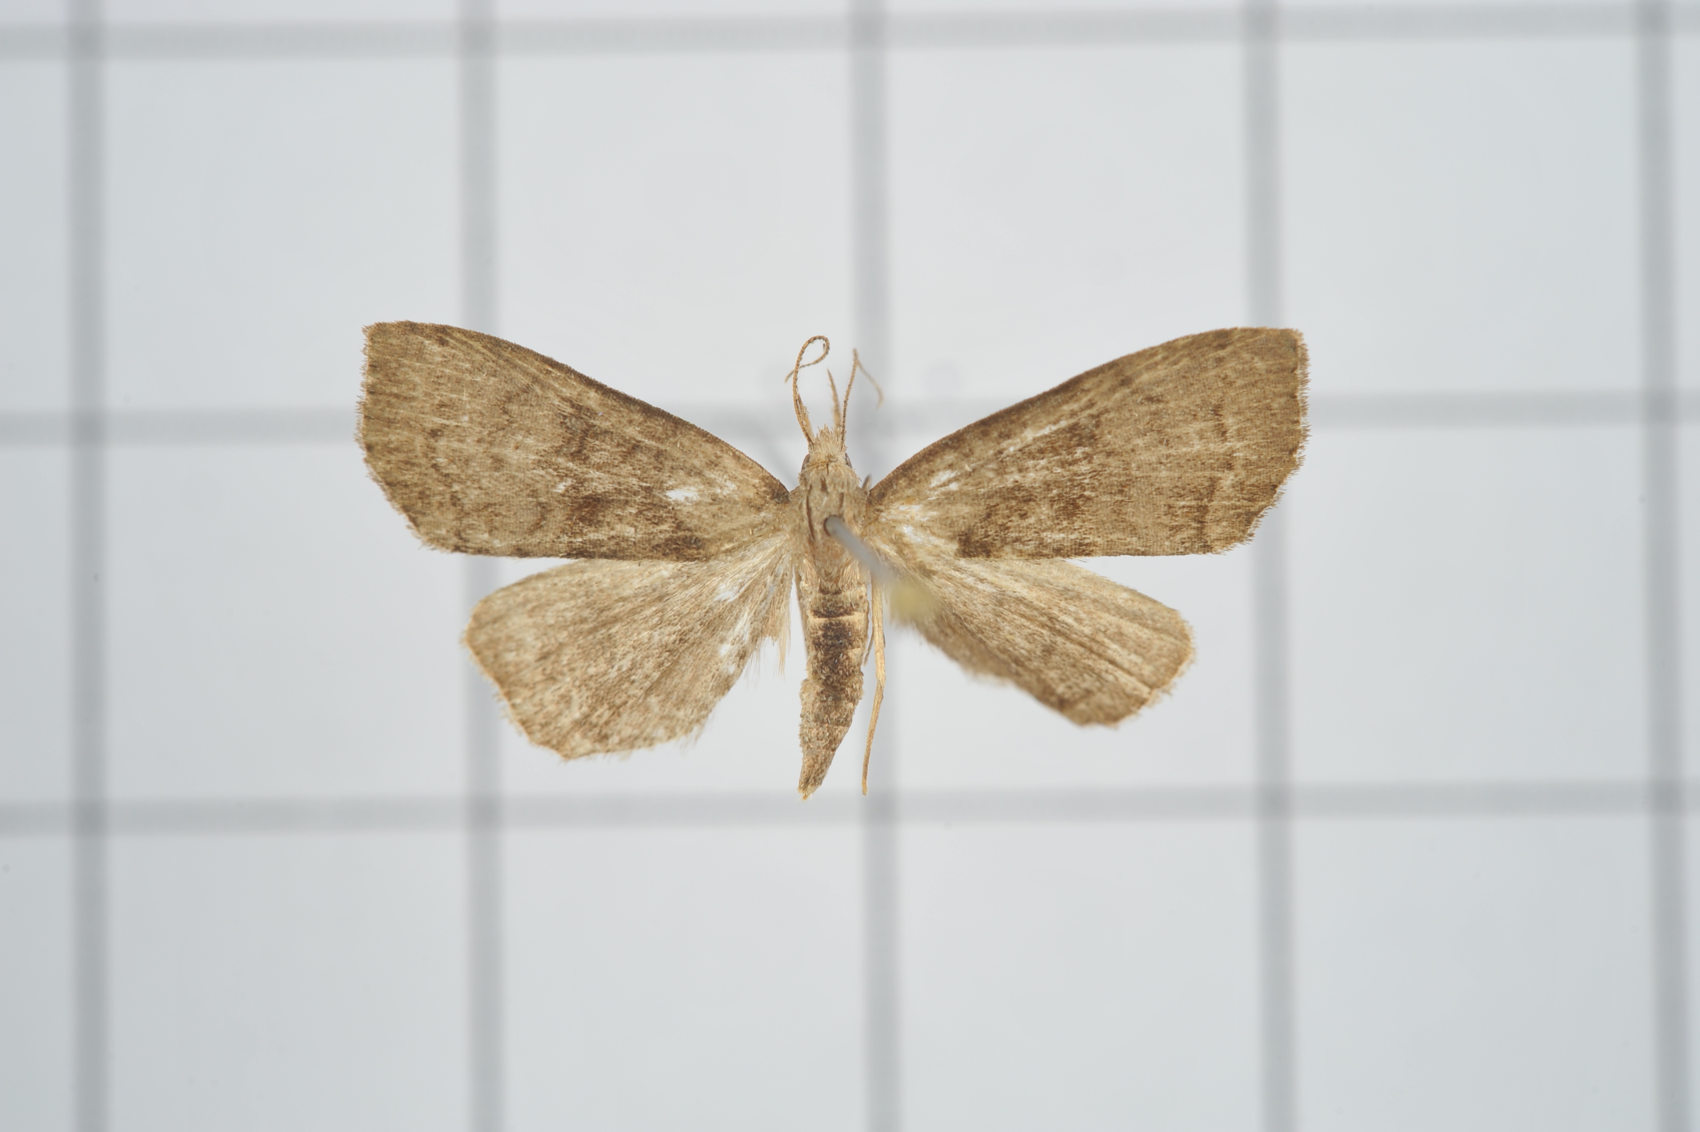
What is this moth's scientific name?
Herminia kurokoi
